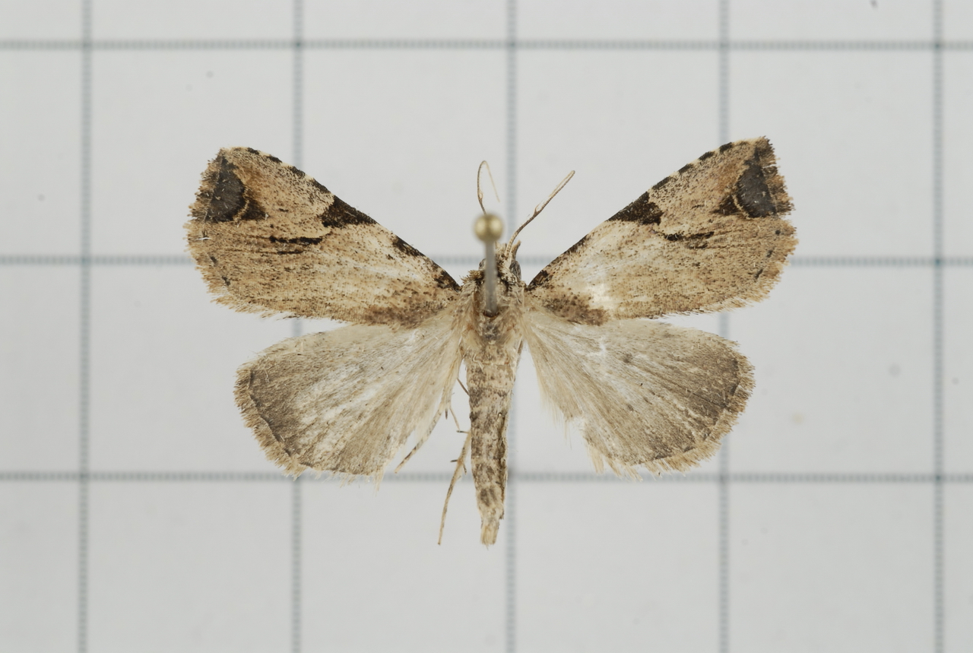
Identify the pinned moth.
Oglasa costimacula
